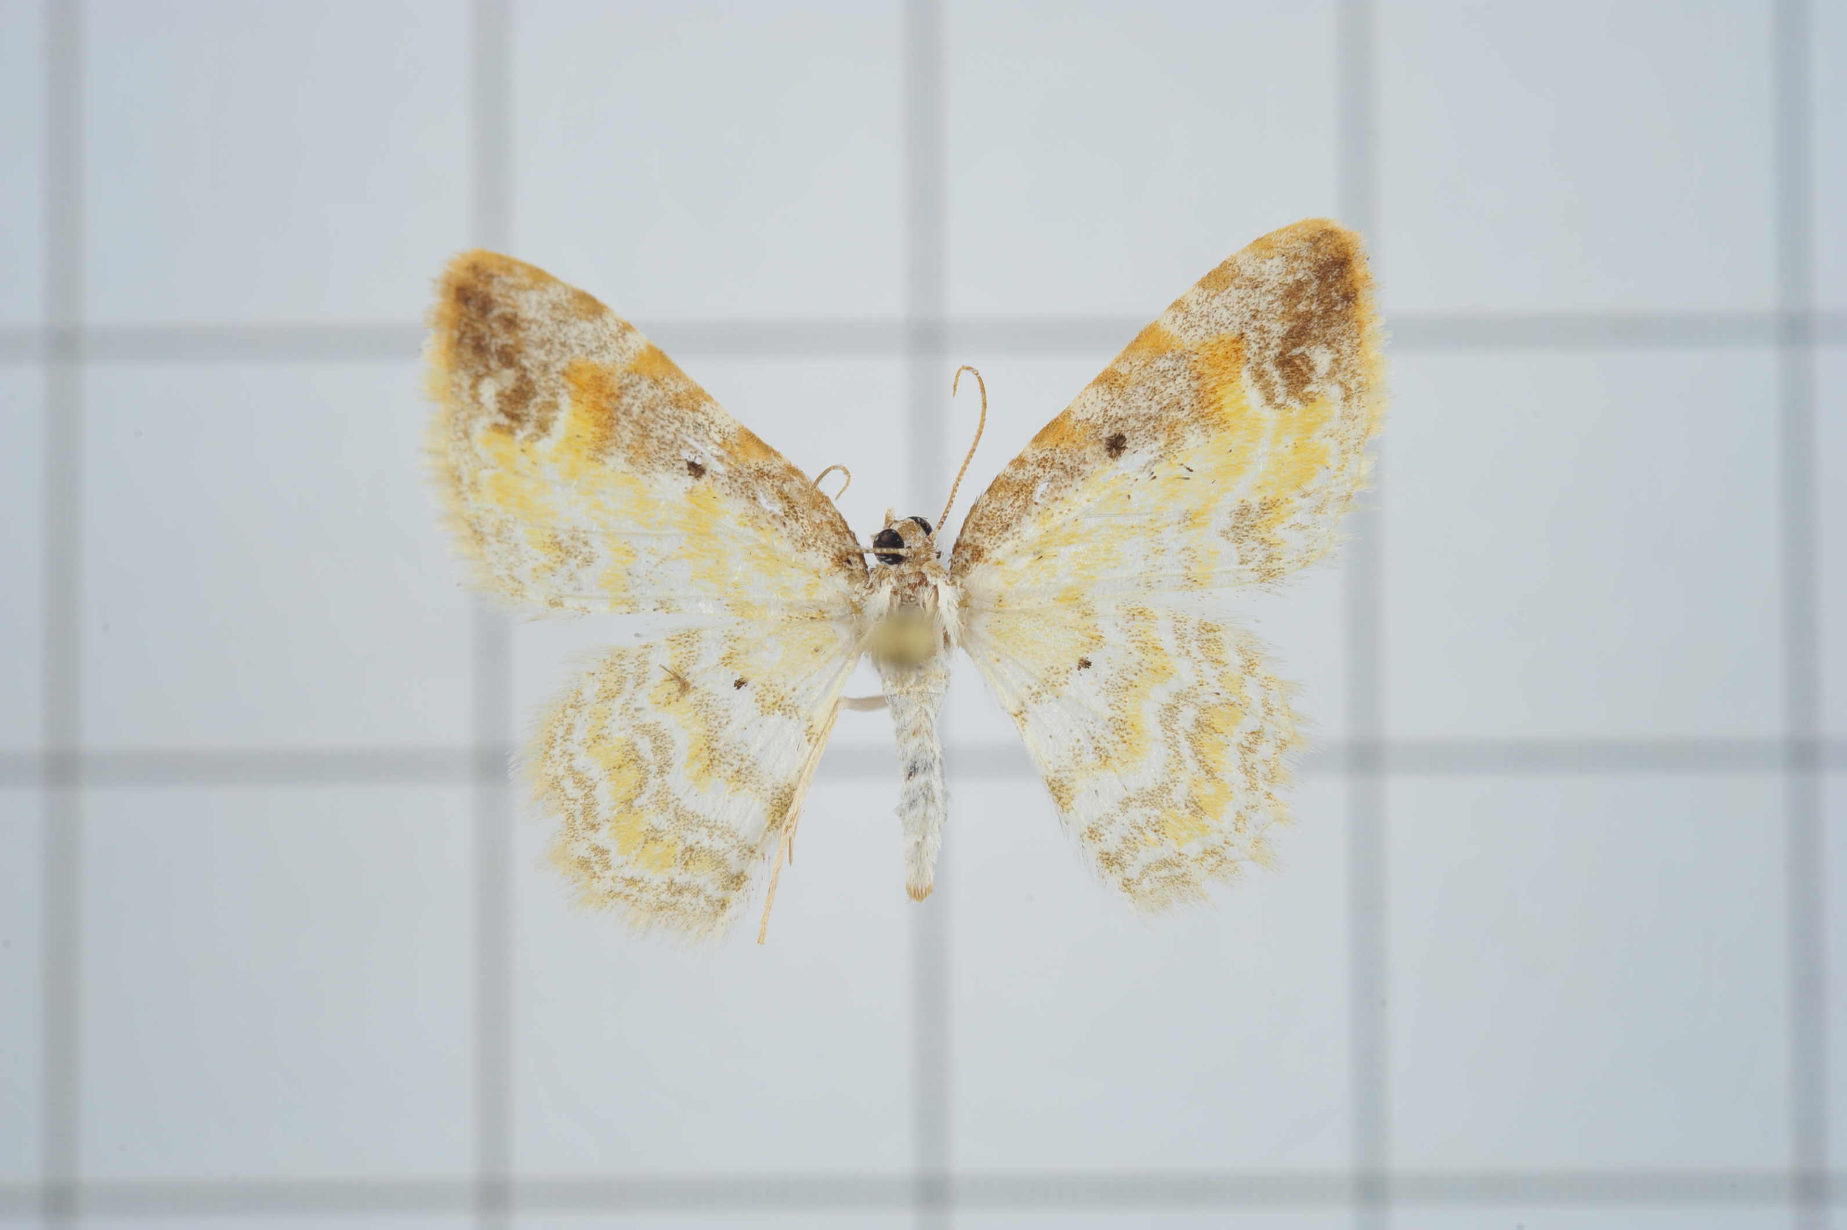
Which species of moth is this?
Acolutha pictaria imbecilla
